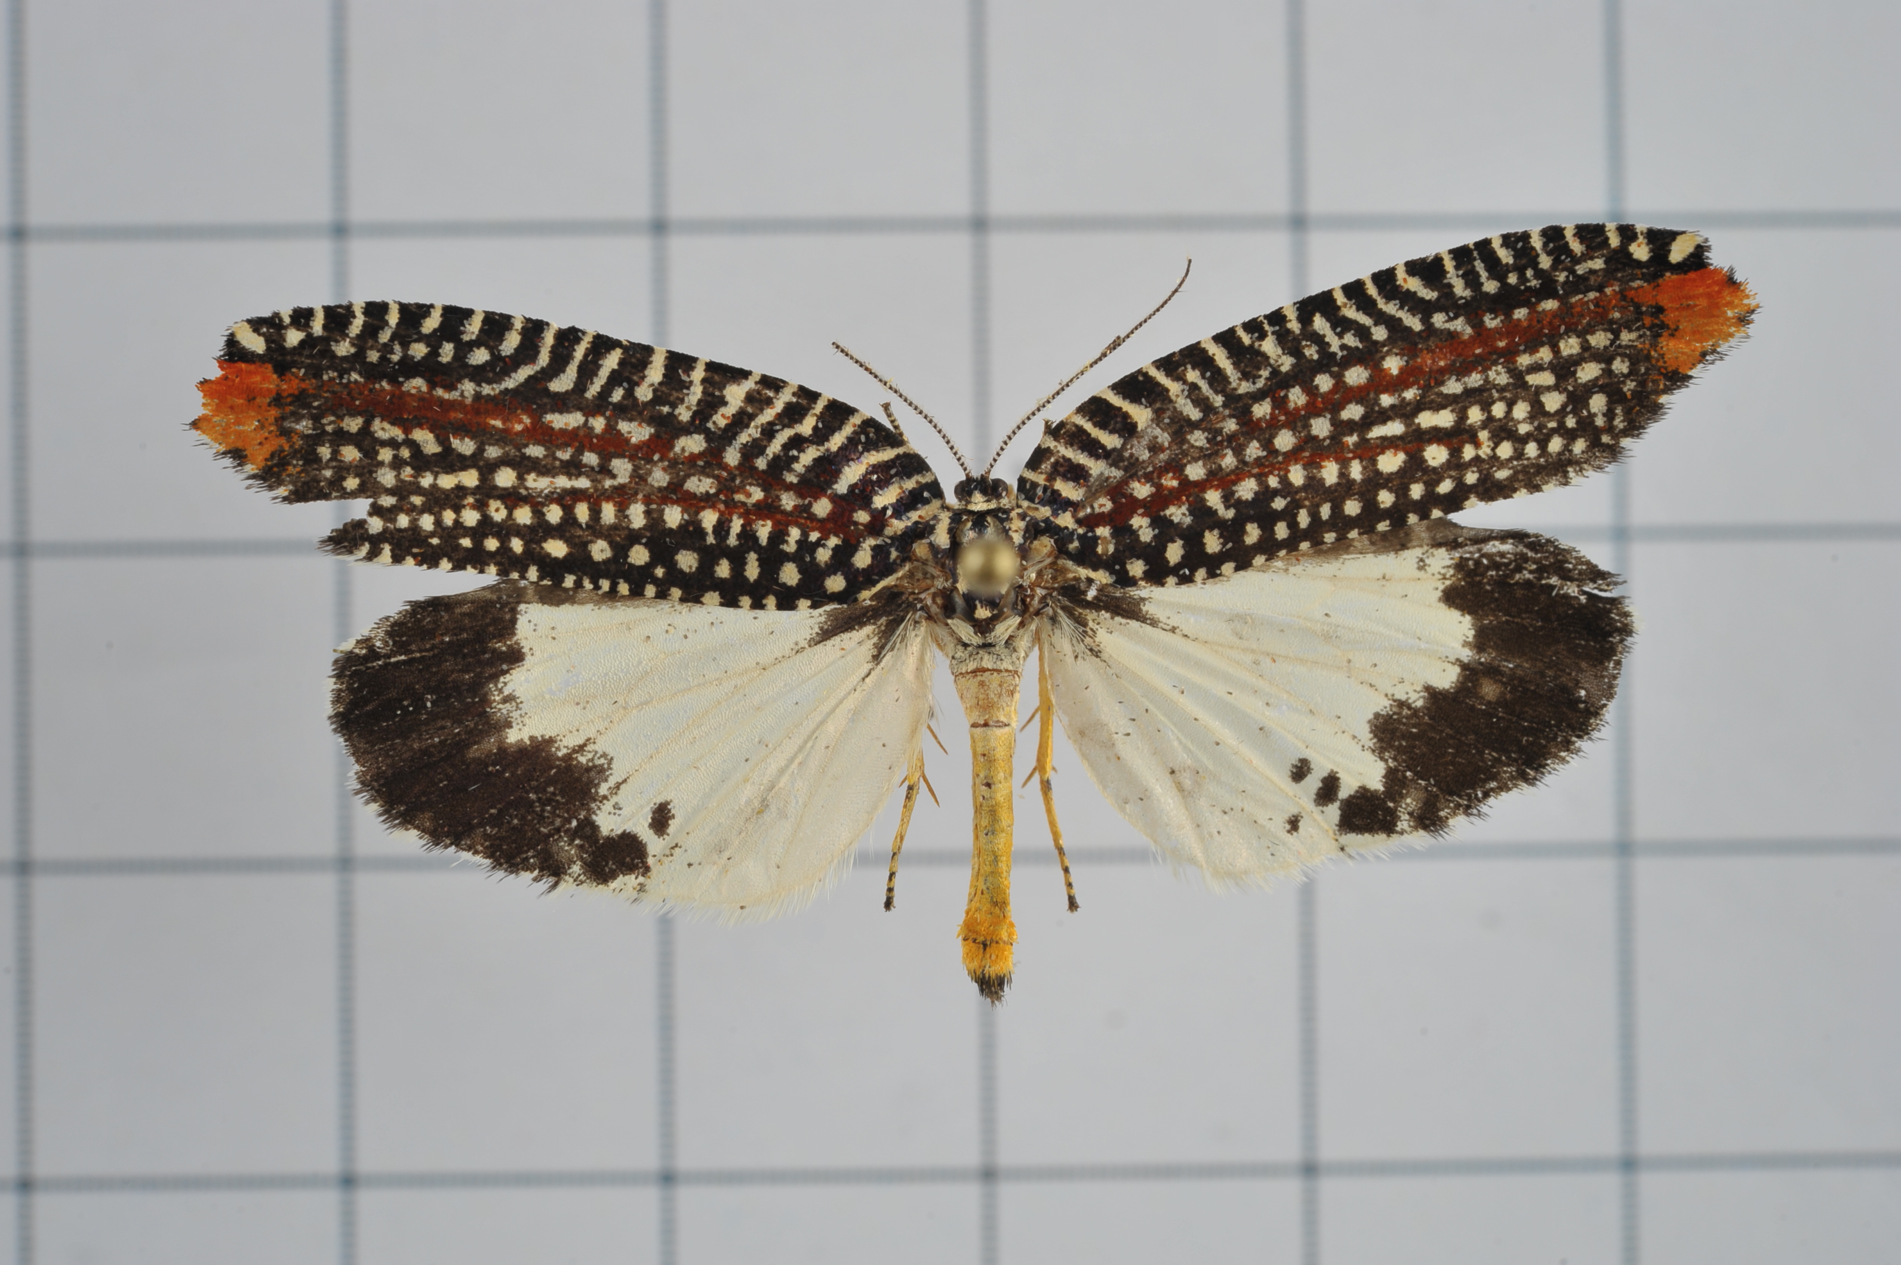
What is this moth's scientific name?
Cerace stipatana formosana
